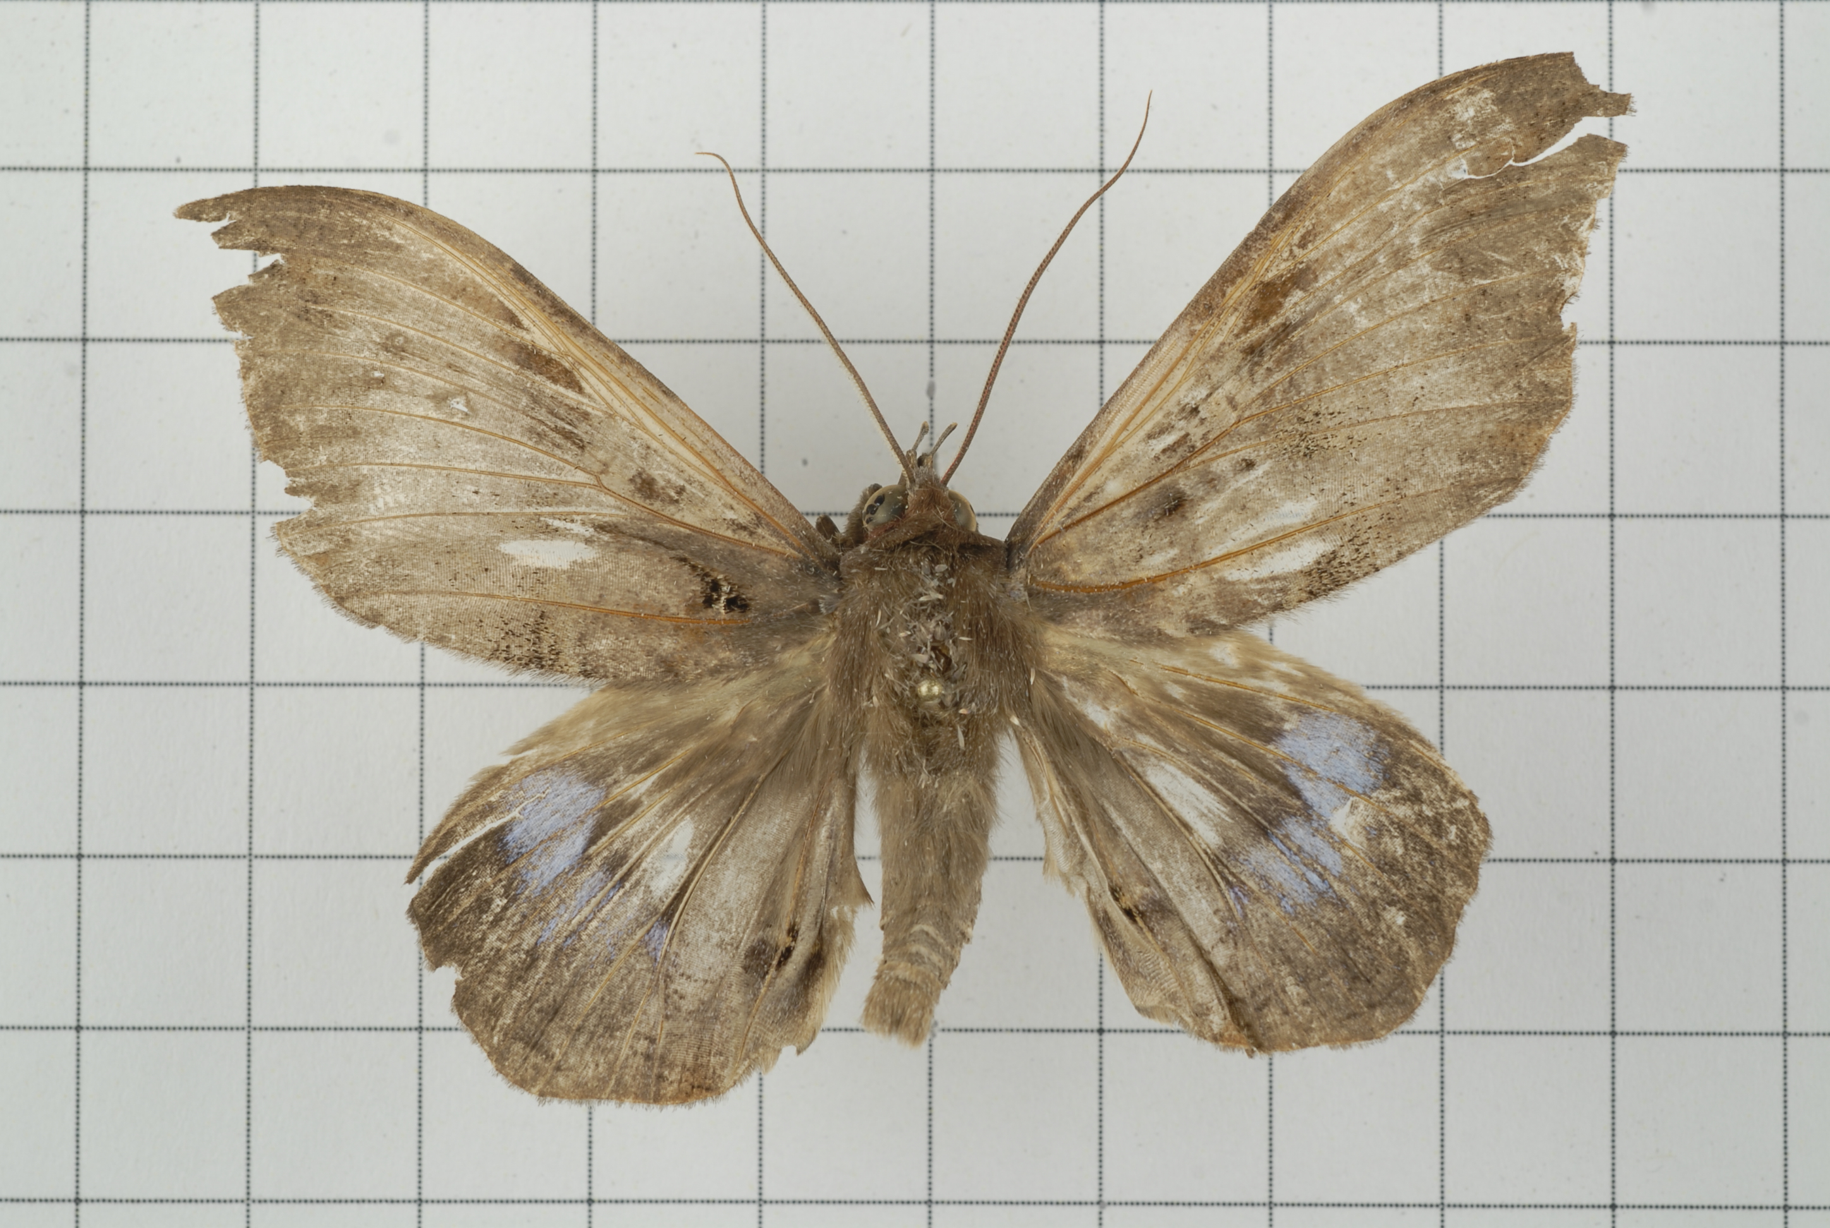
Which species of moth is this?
Ischyja ferrifracta
